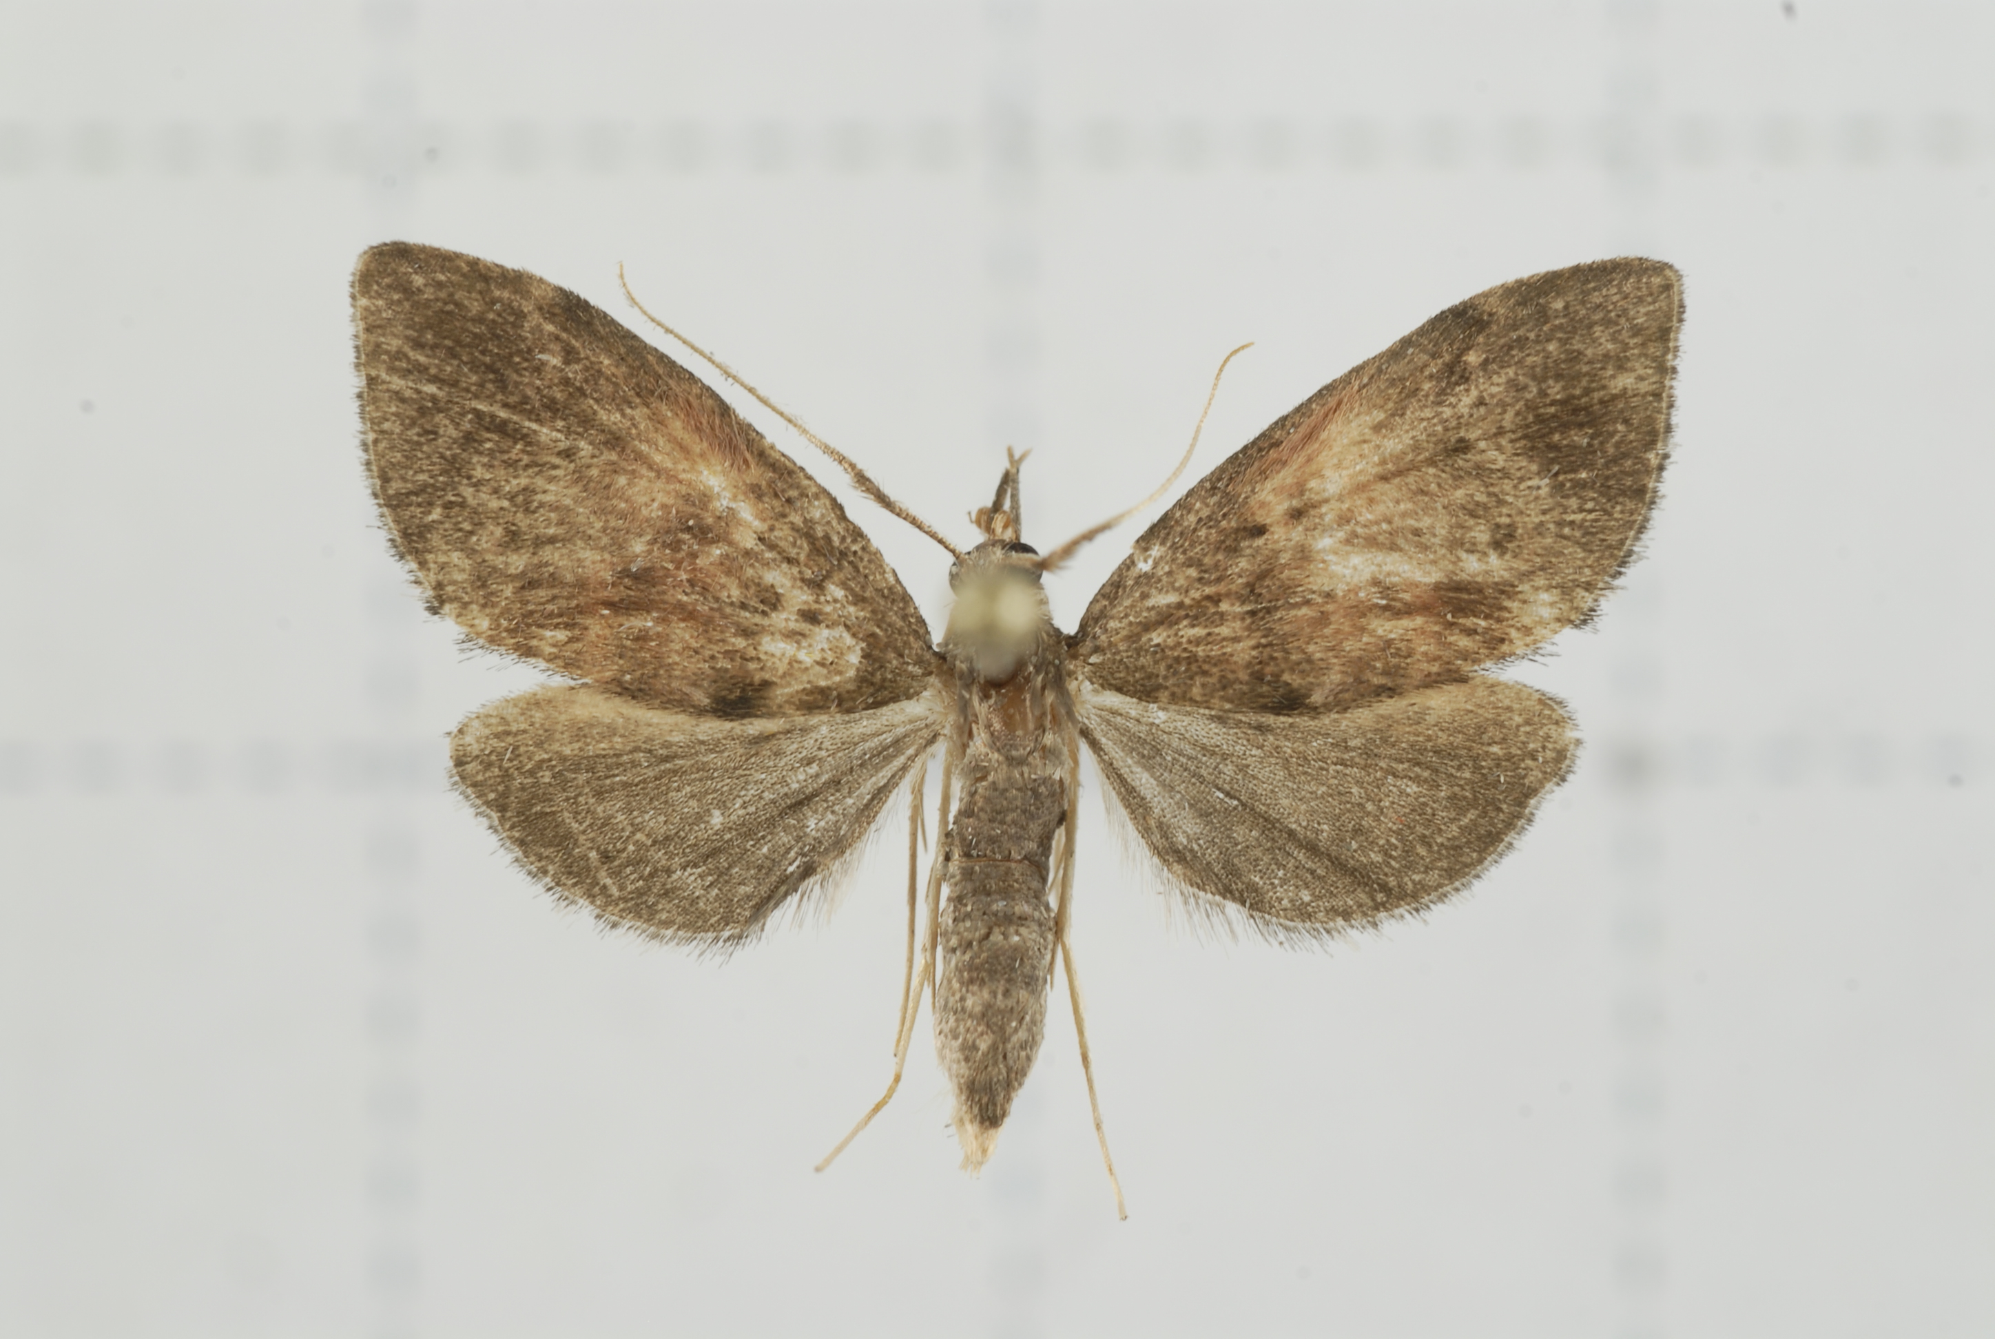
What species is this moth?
Camptomastix hisbonalis
